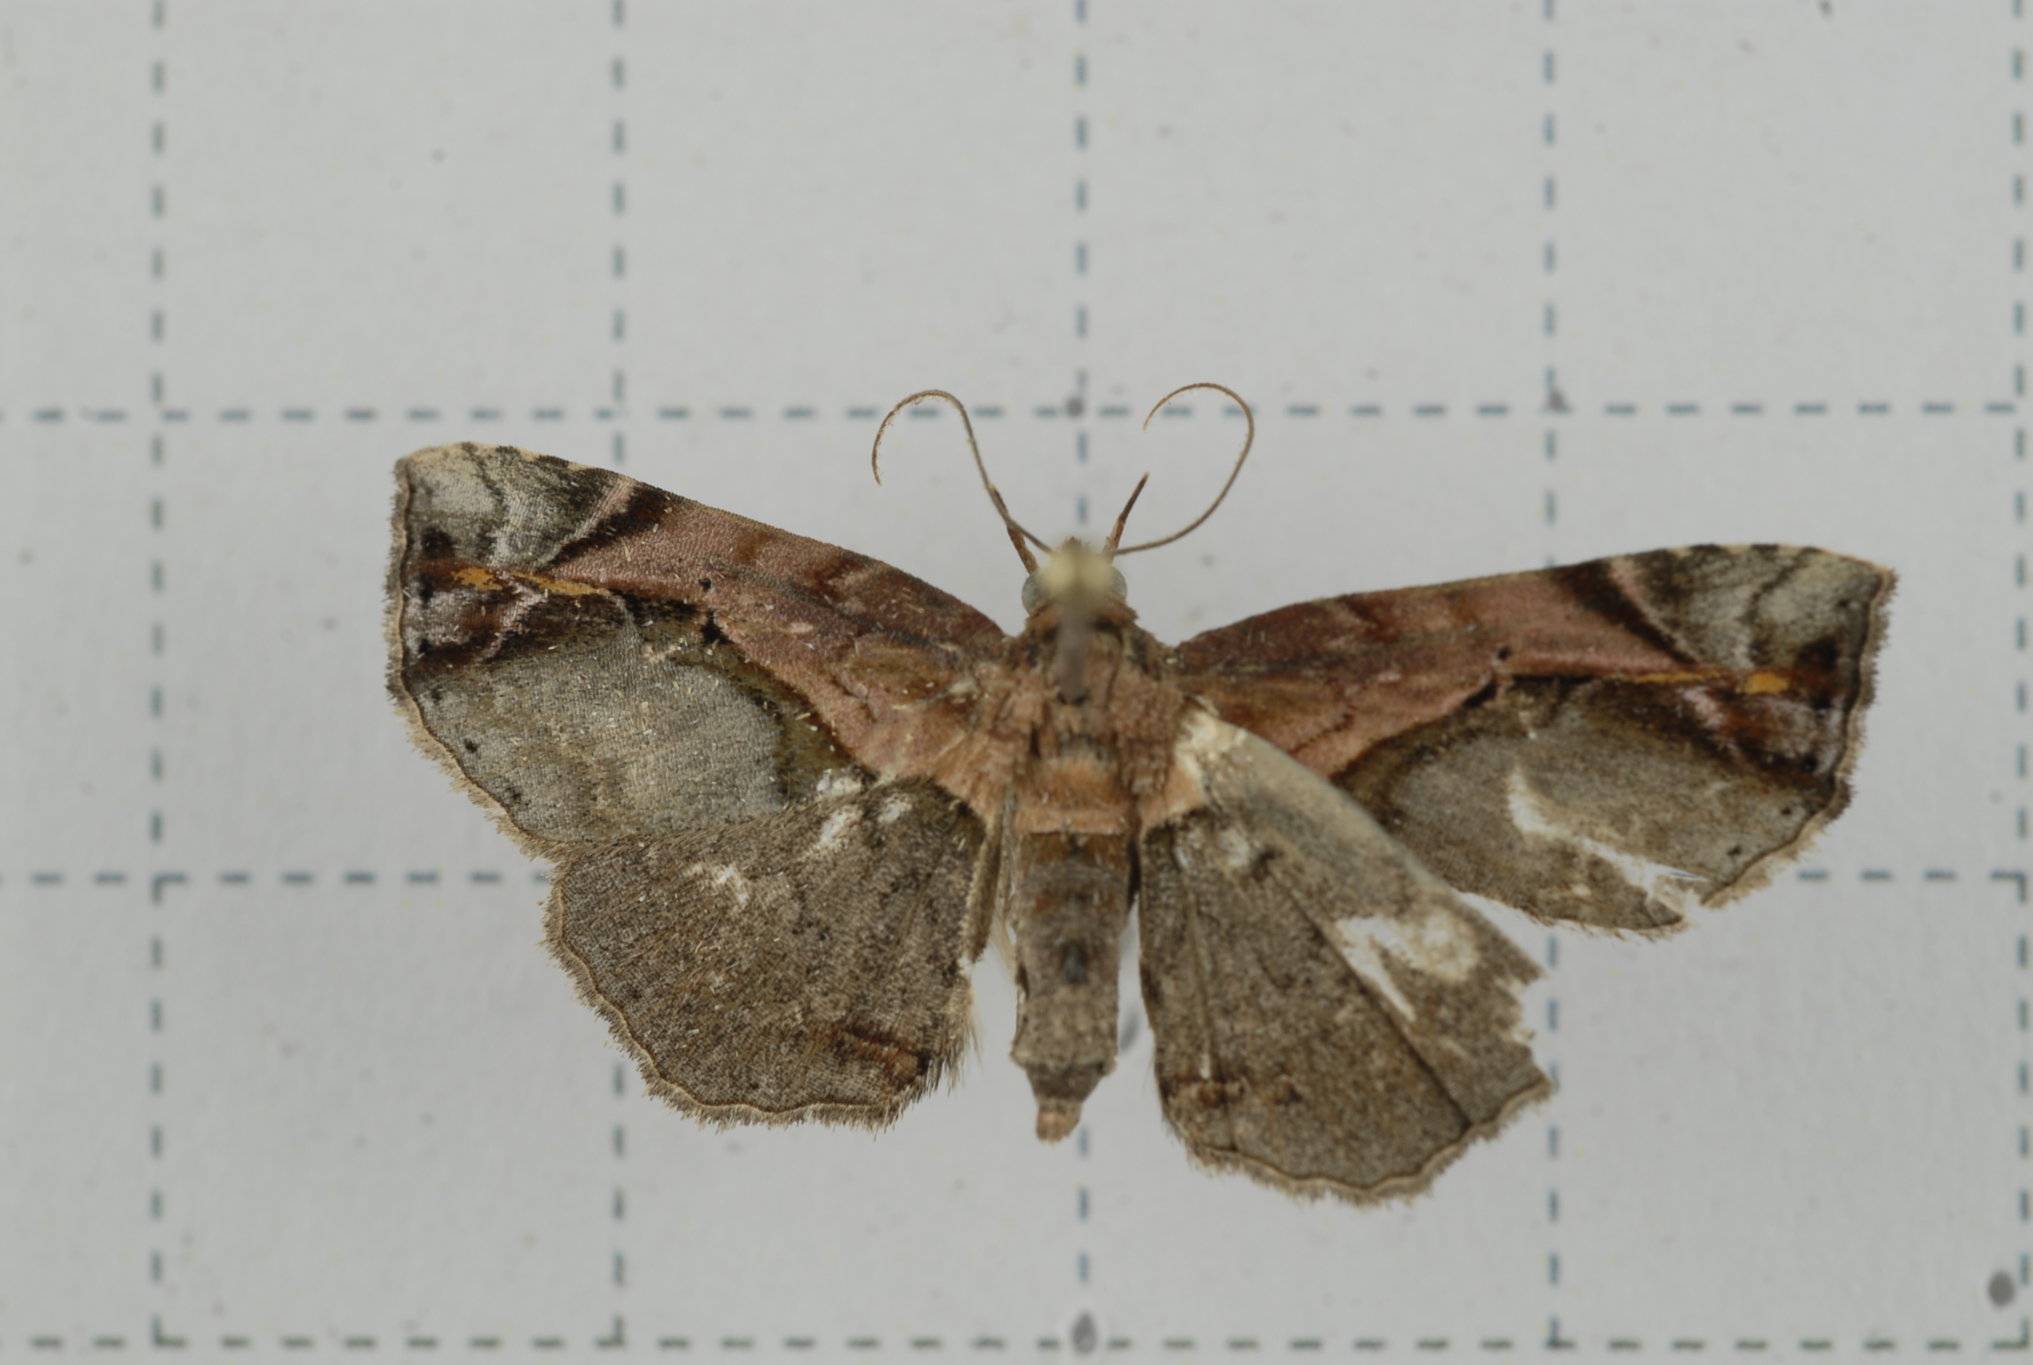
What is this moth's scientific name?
Lophoruza pulcherrima
